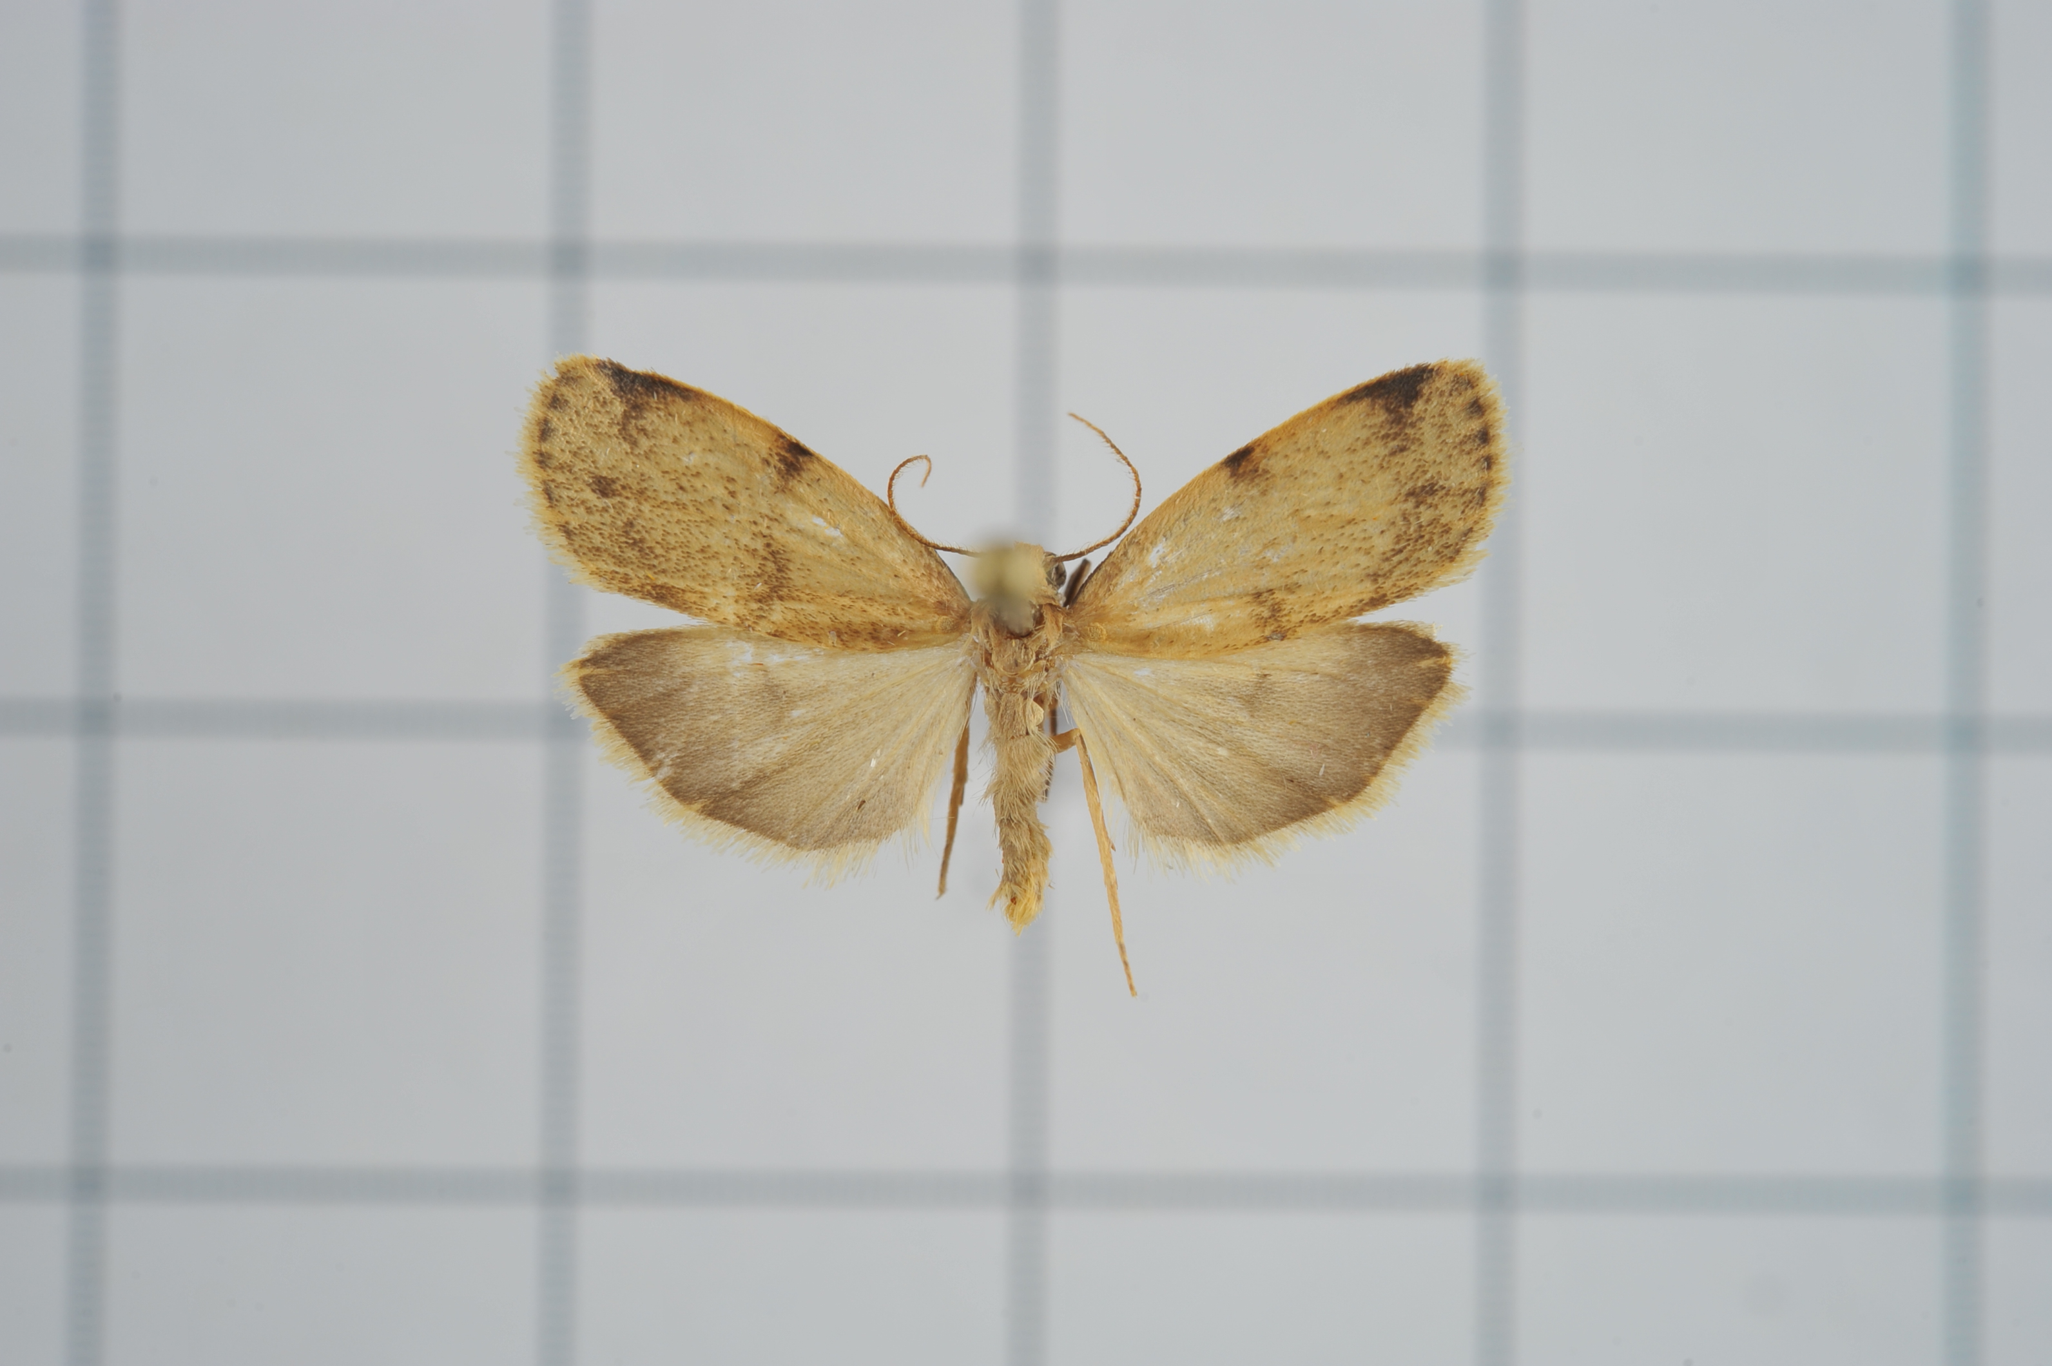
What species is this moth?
Mithuna wilemani
